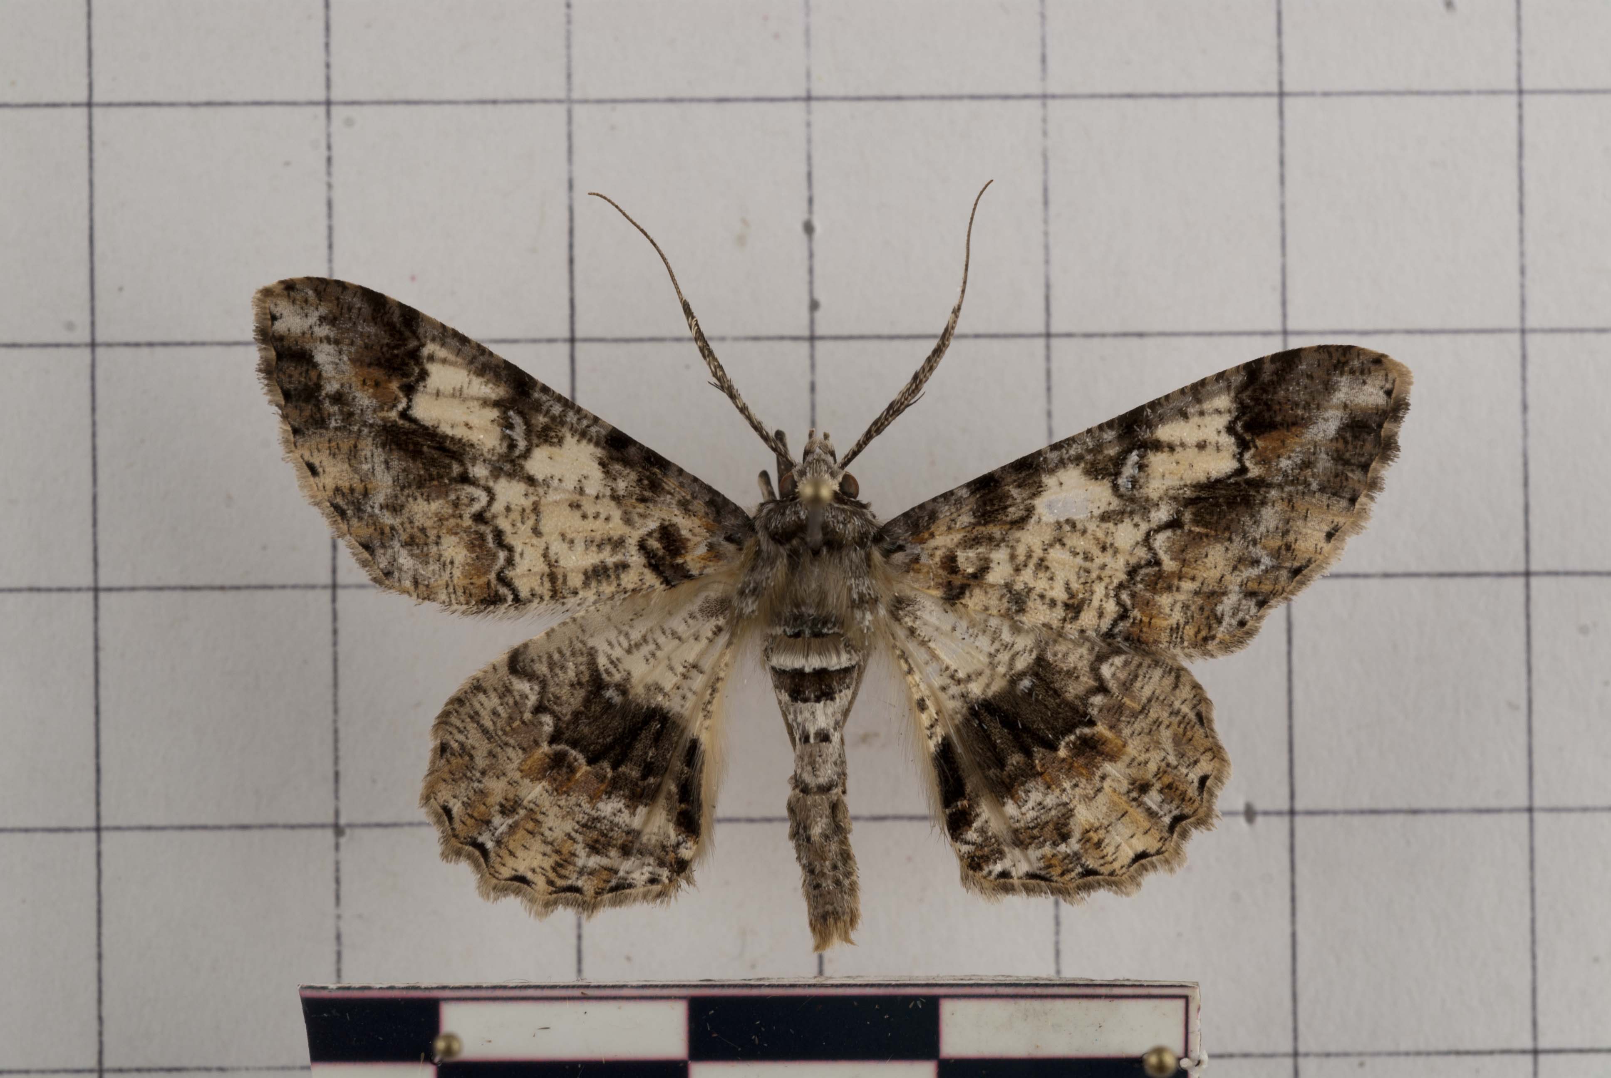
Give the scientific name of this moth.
Cleora fraterna
